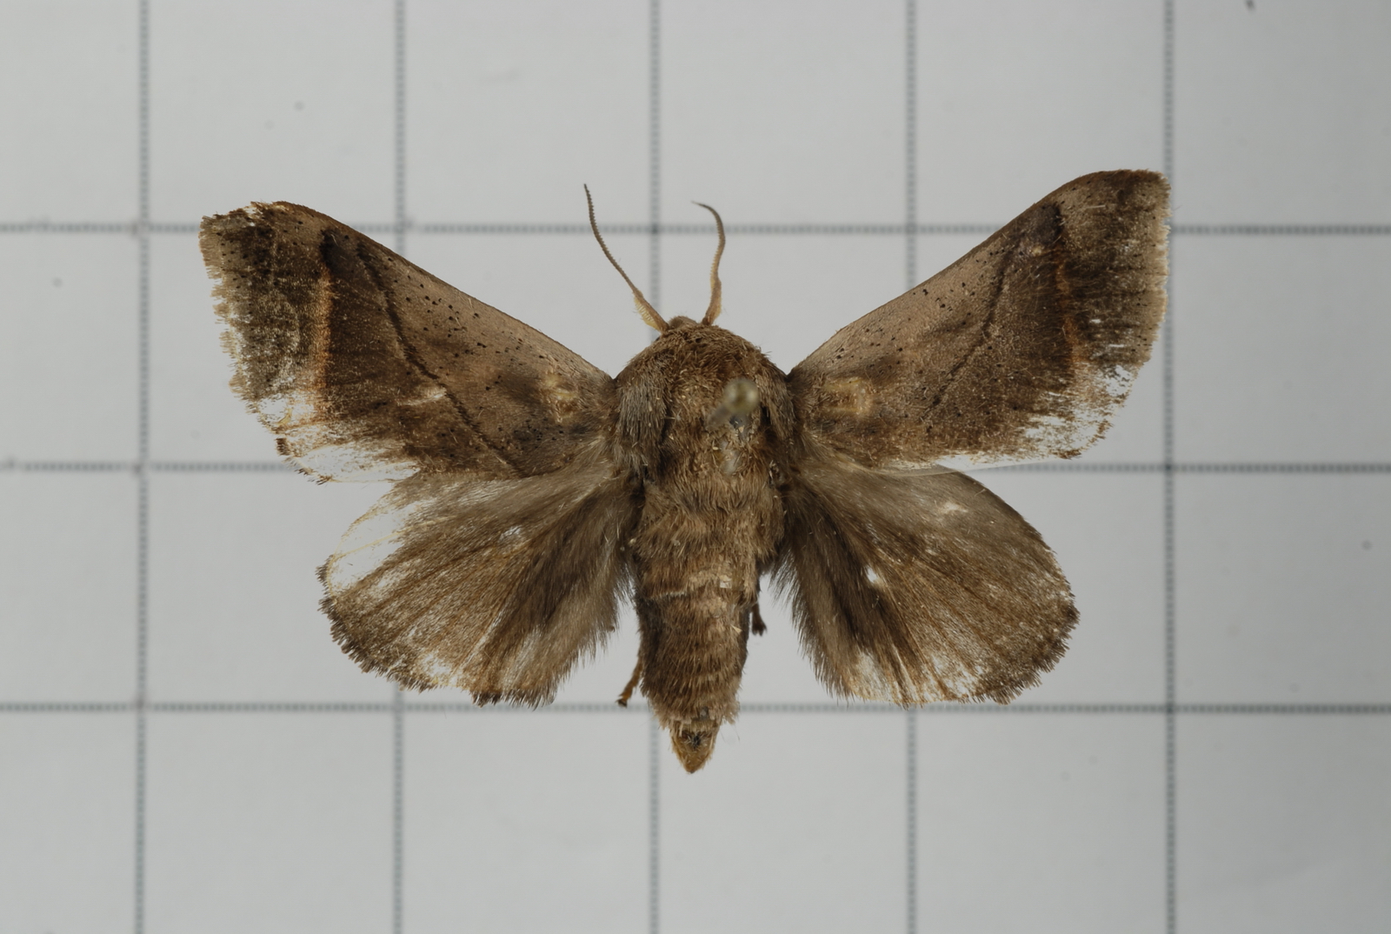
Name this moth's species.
Setora postornata
